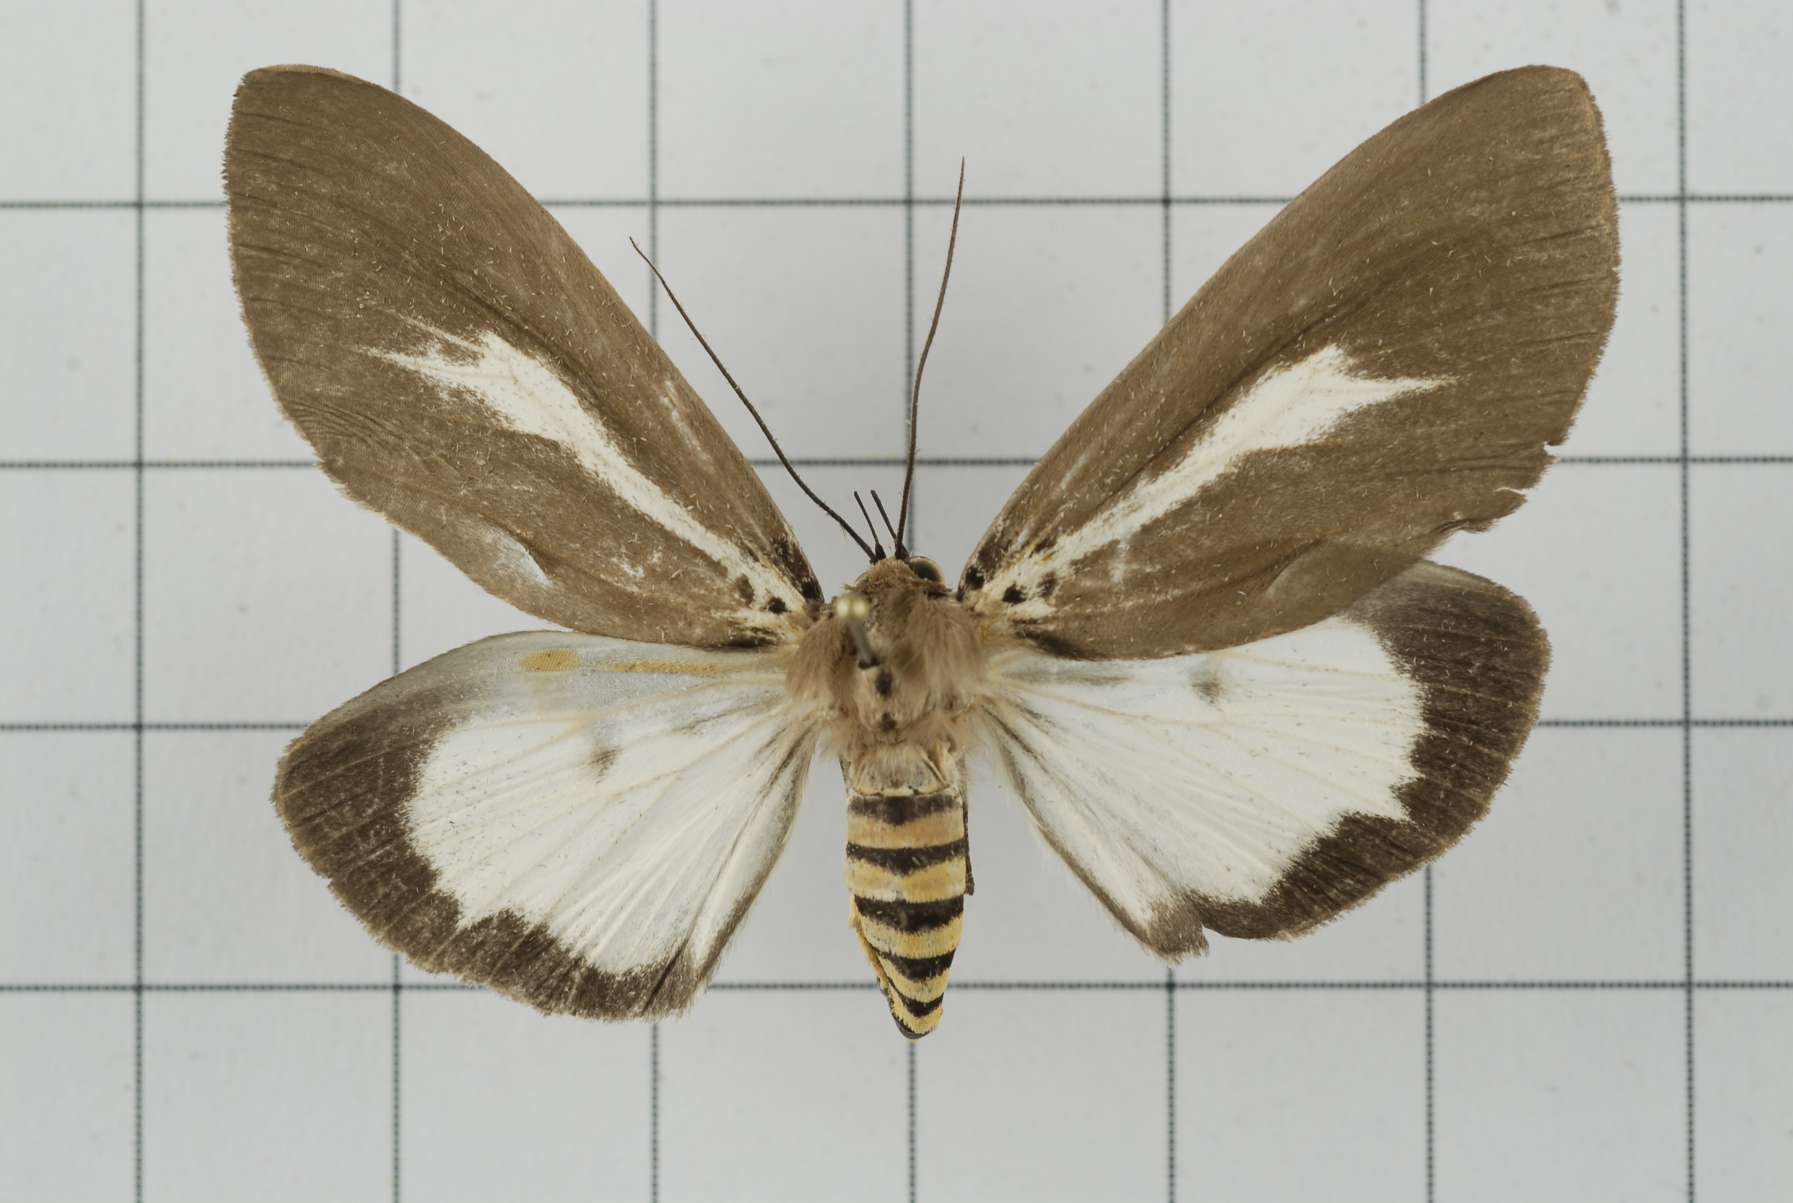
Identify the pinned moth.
Asota heliconia zebrina
